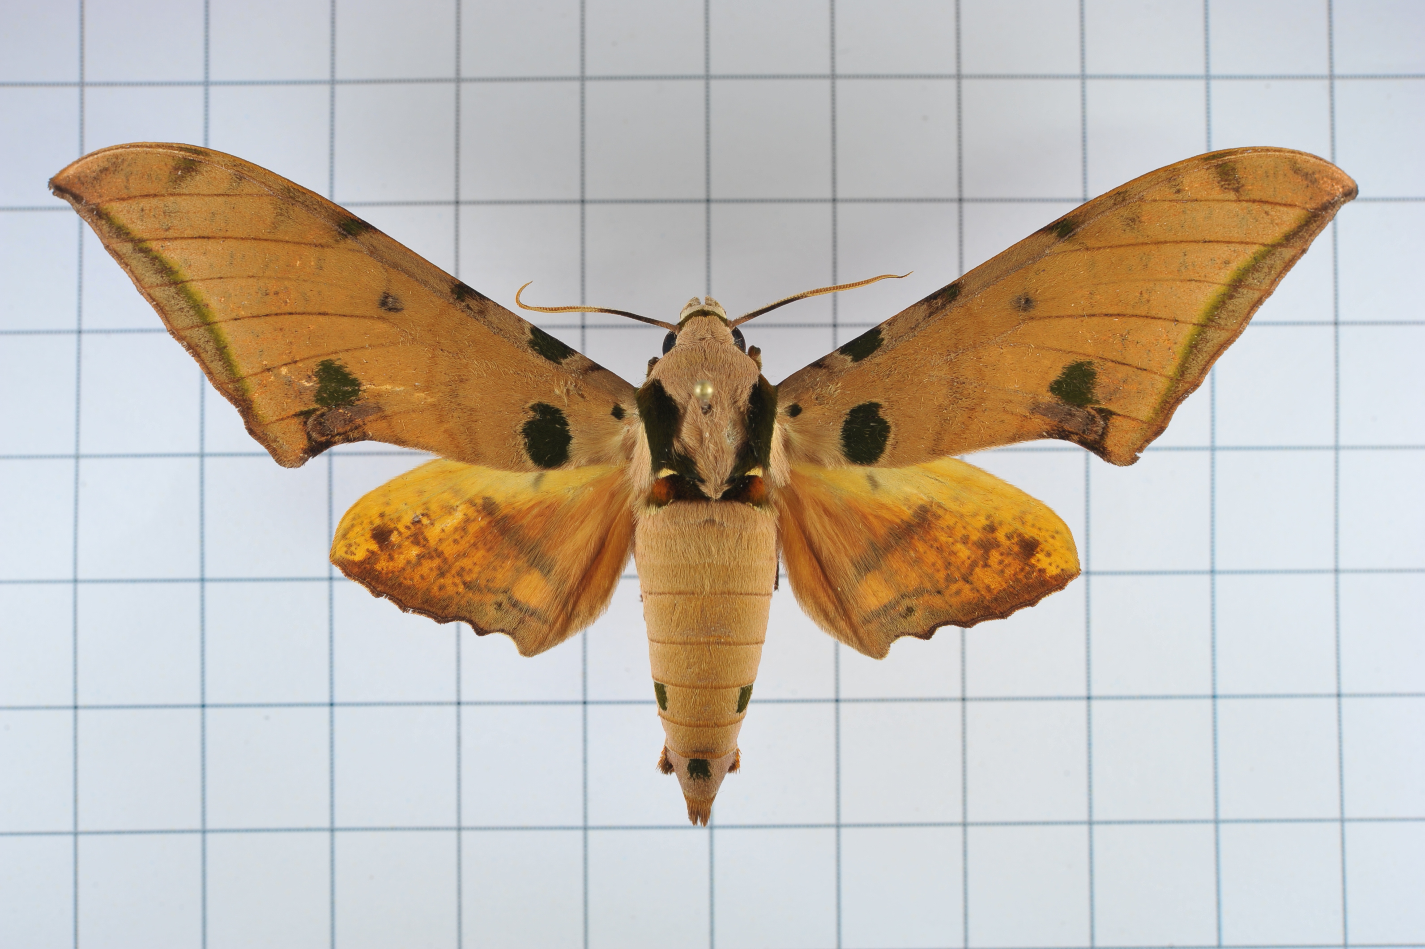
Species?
Ambulyx ochracea ochracea
